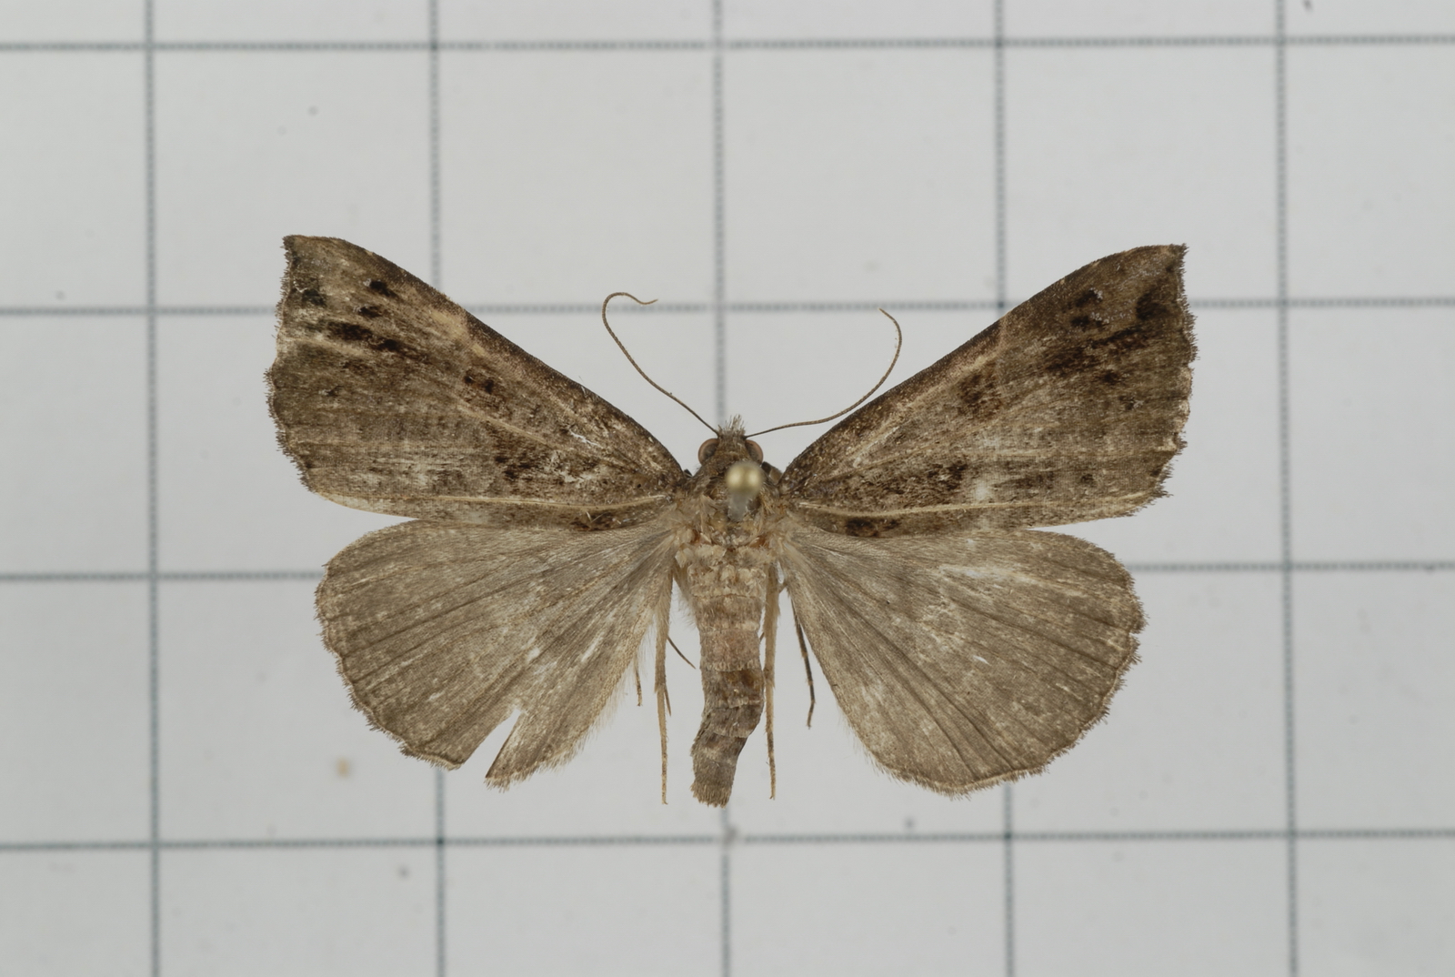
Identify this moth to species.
Hypena tenebralis
